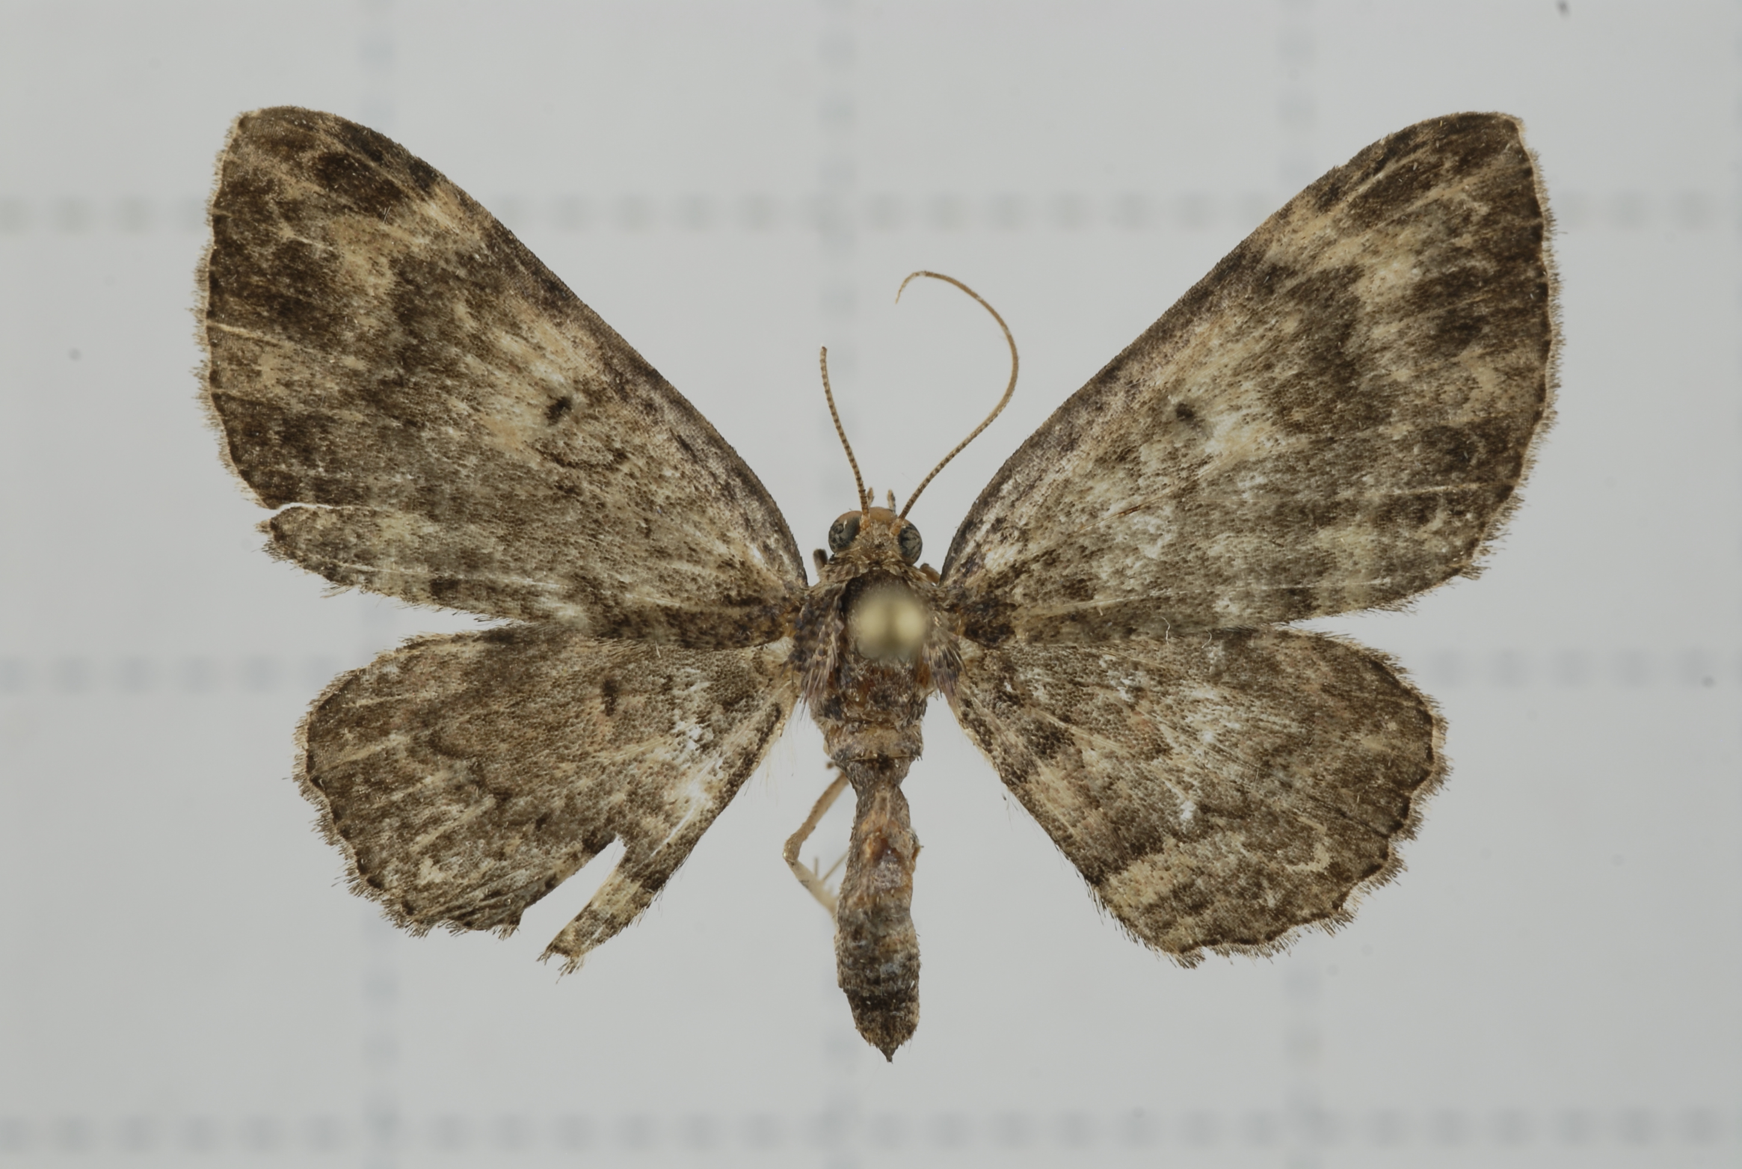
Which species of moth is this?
Pseudocollix hyperythra catalalia
